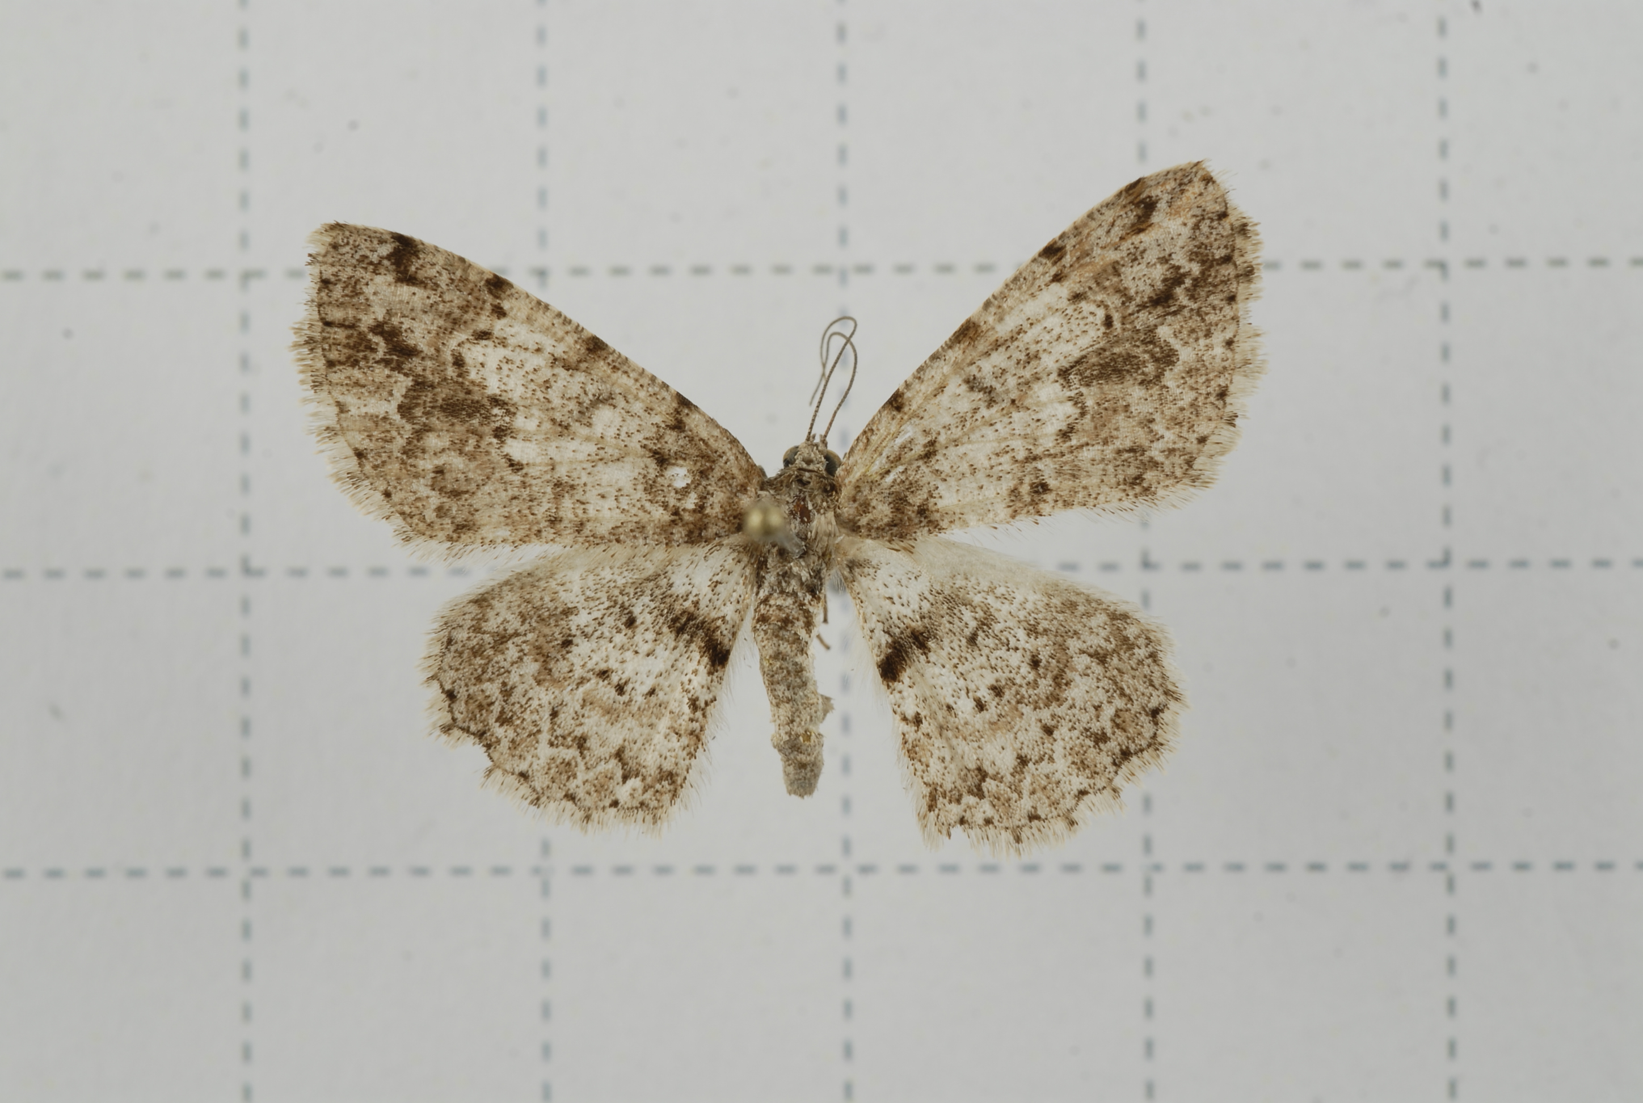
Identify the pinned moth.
Diplurodes vestita fuscovestita
